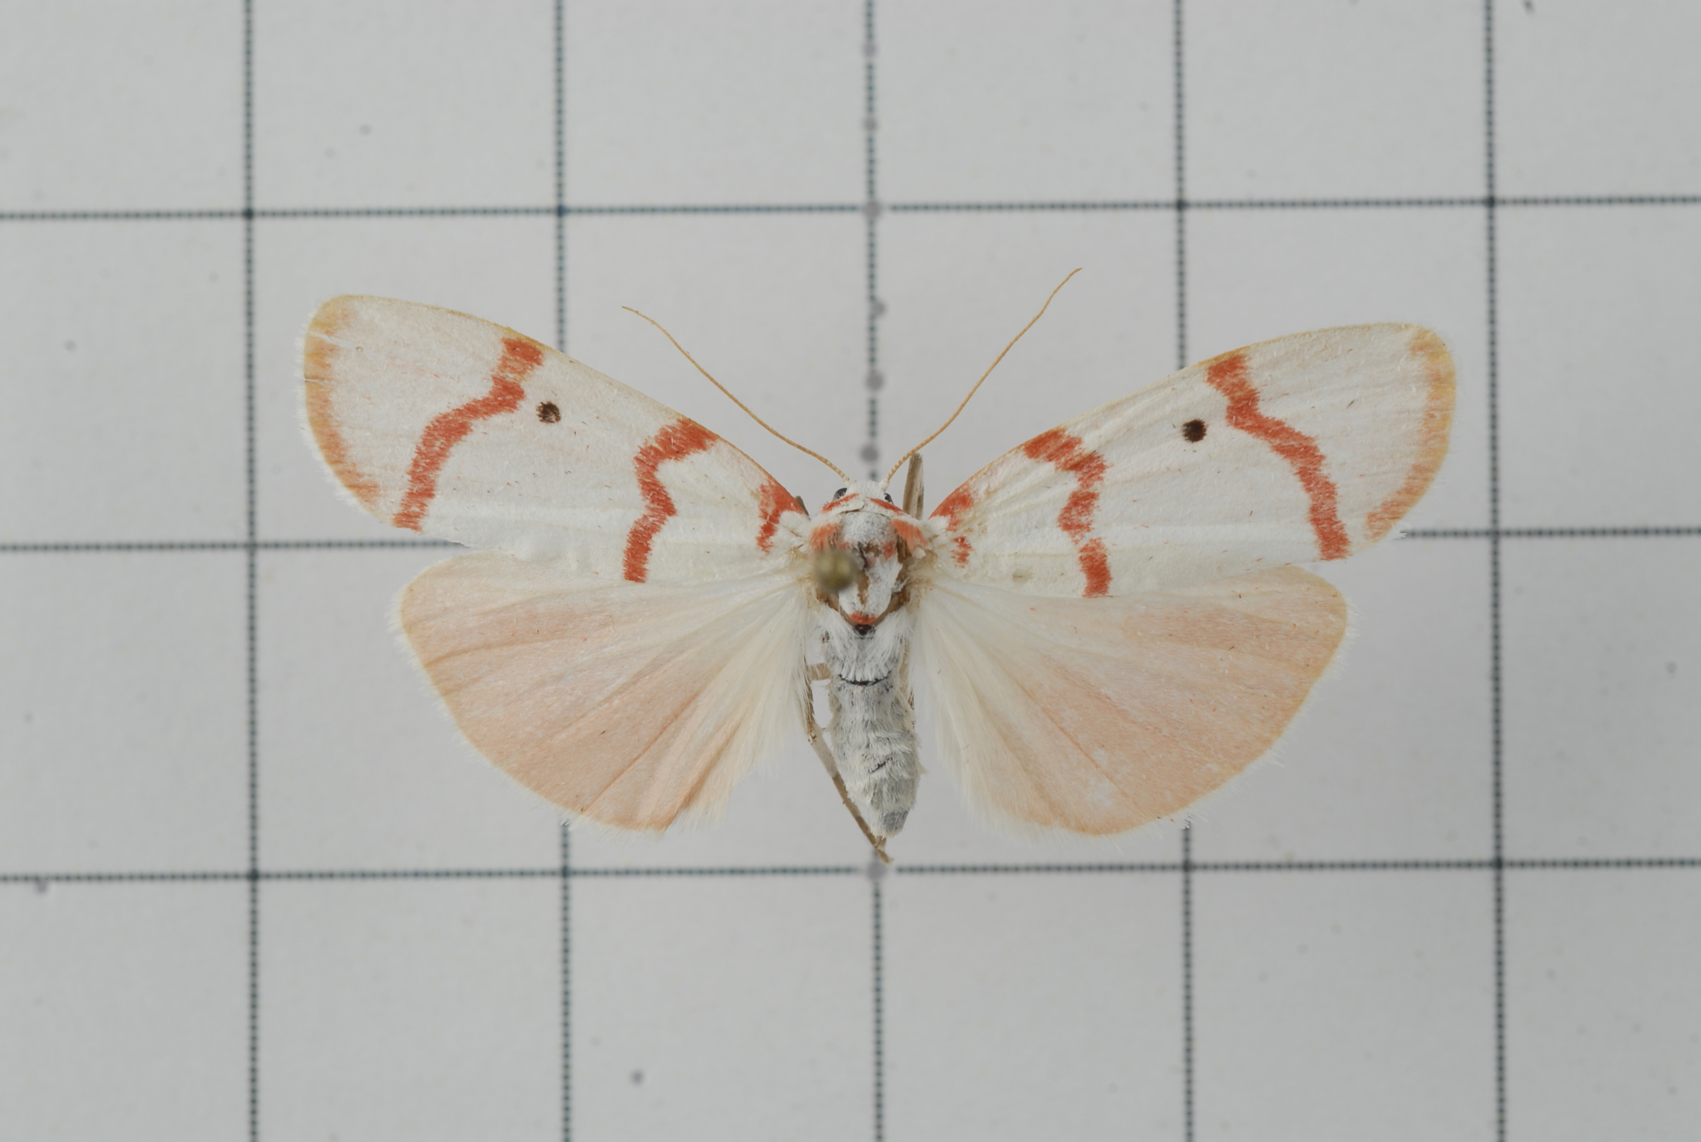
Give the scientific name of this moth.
Cyana hamata hamata
